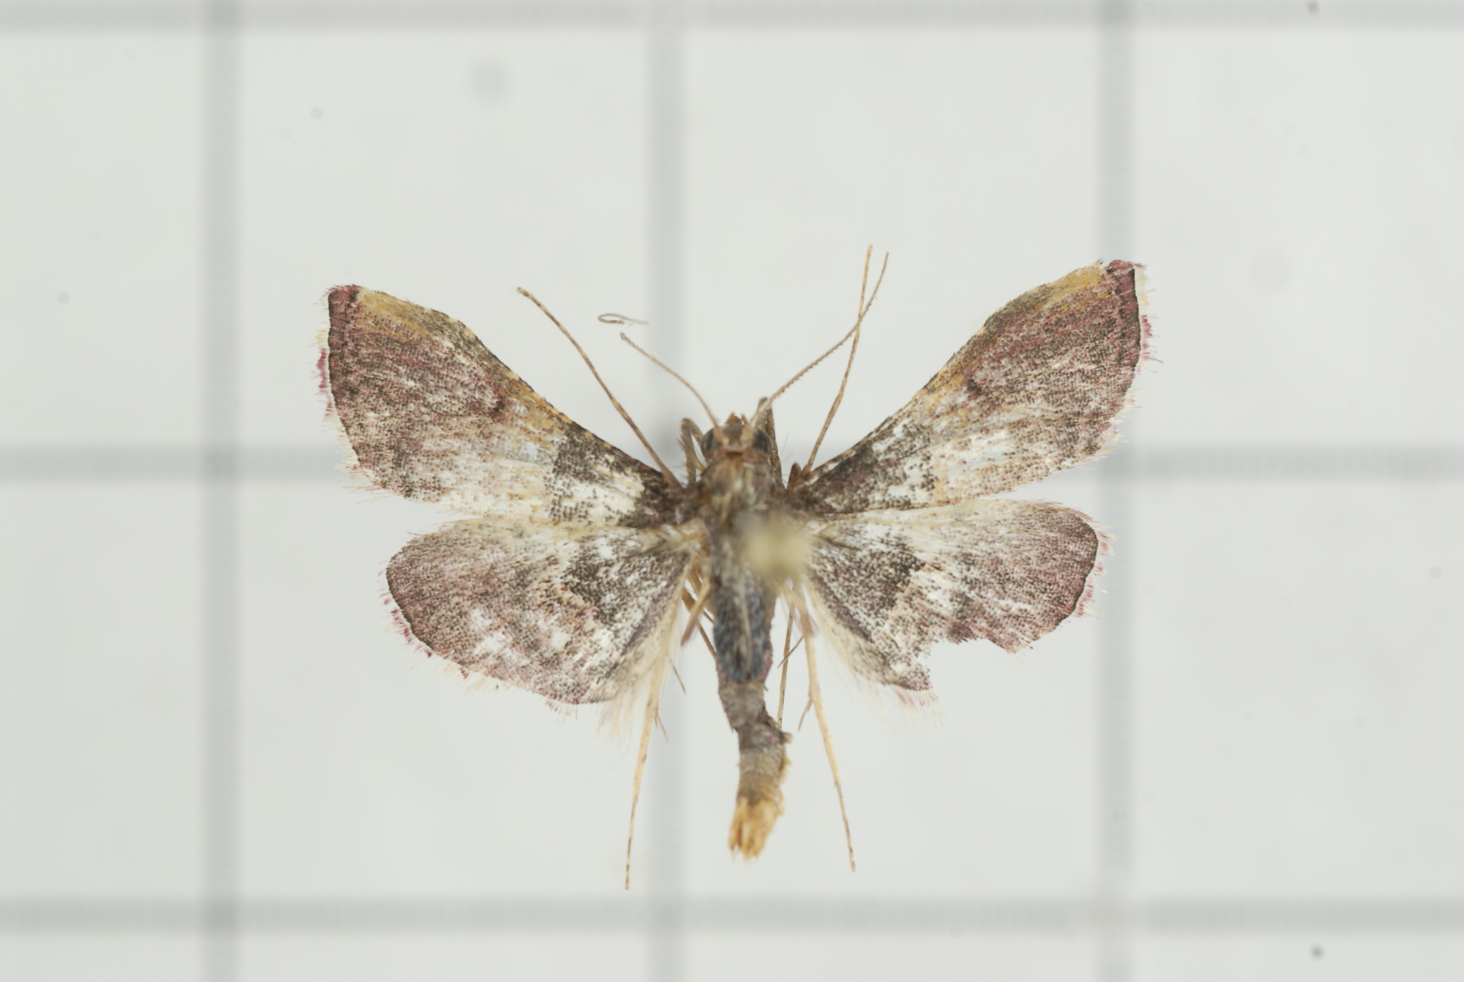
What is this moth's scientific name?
Endotricha mesenterialis
